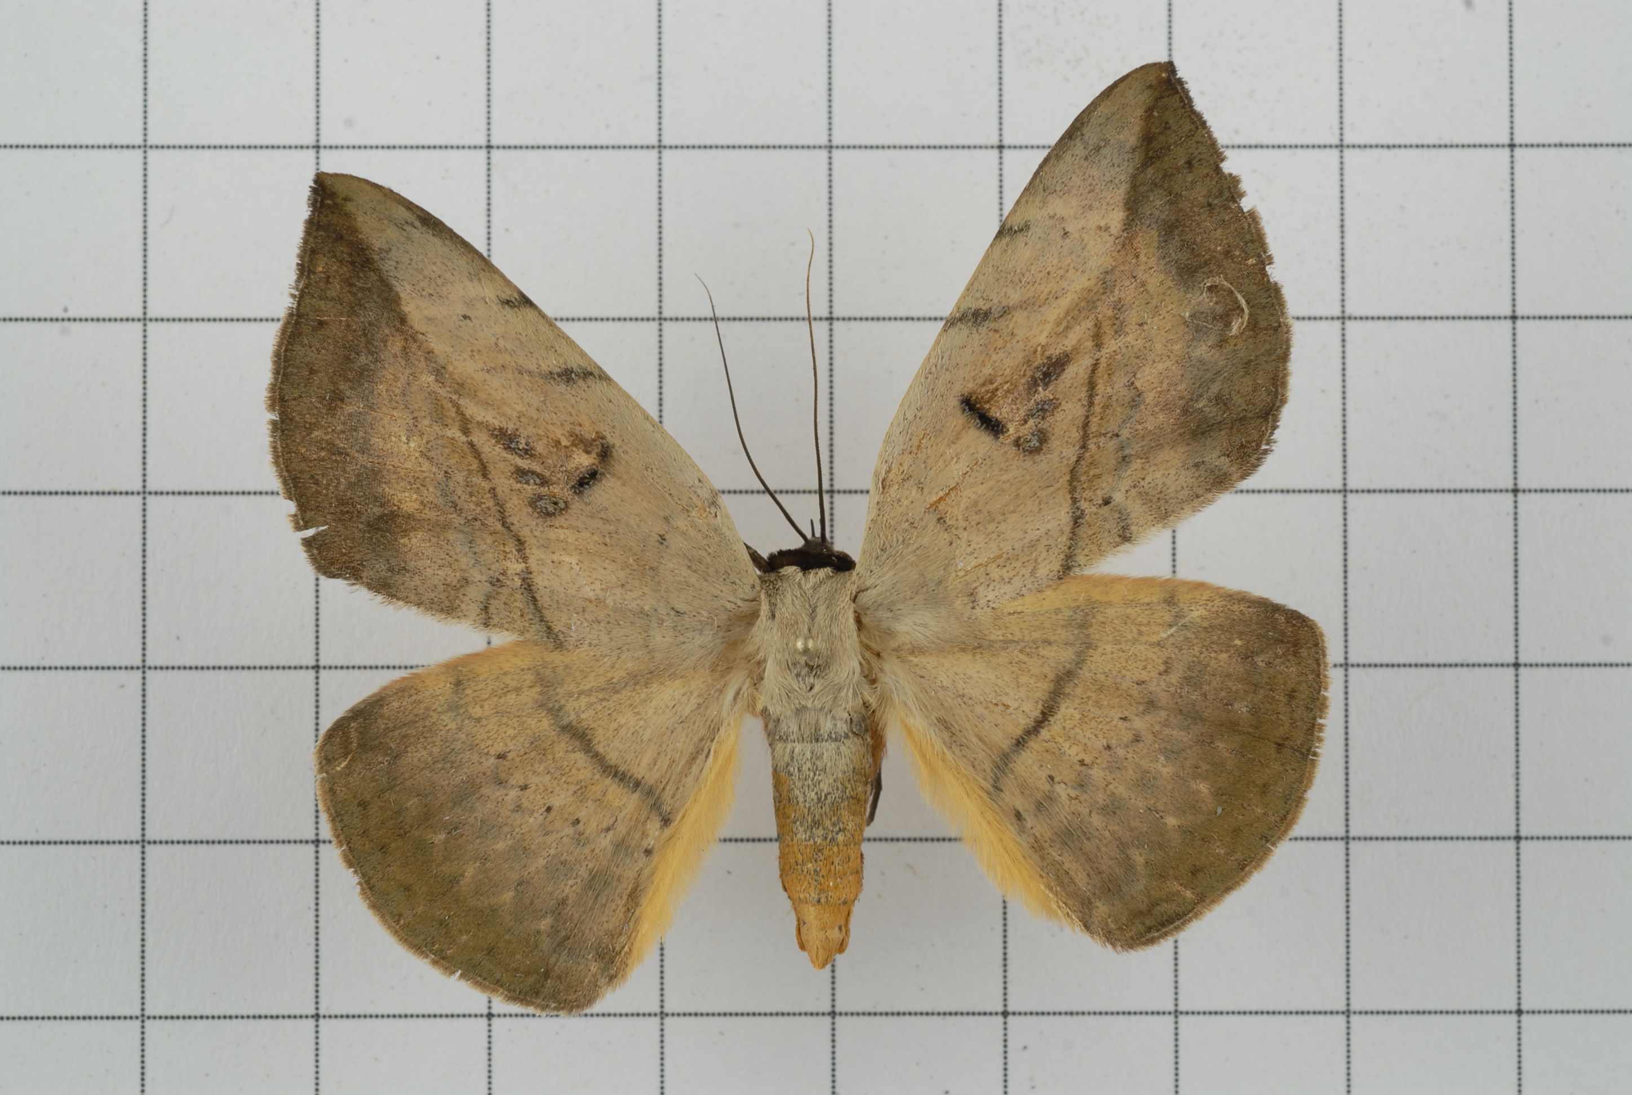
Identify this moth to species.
Hypopyra vespertilio
